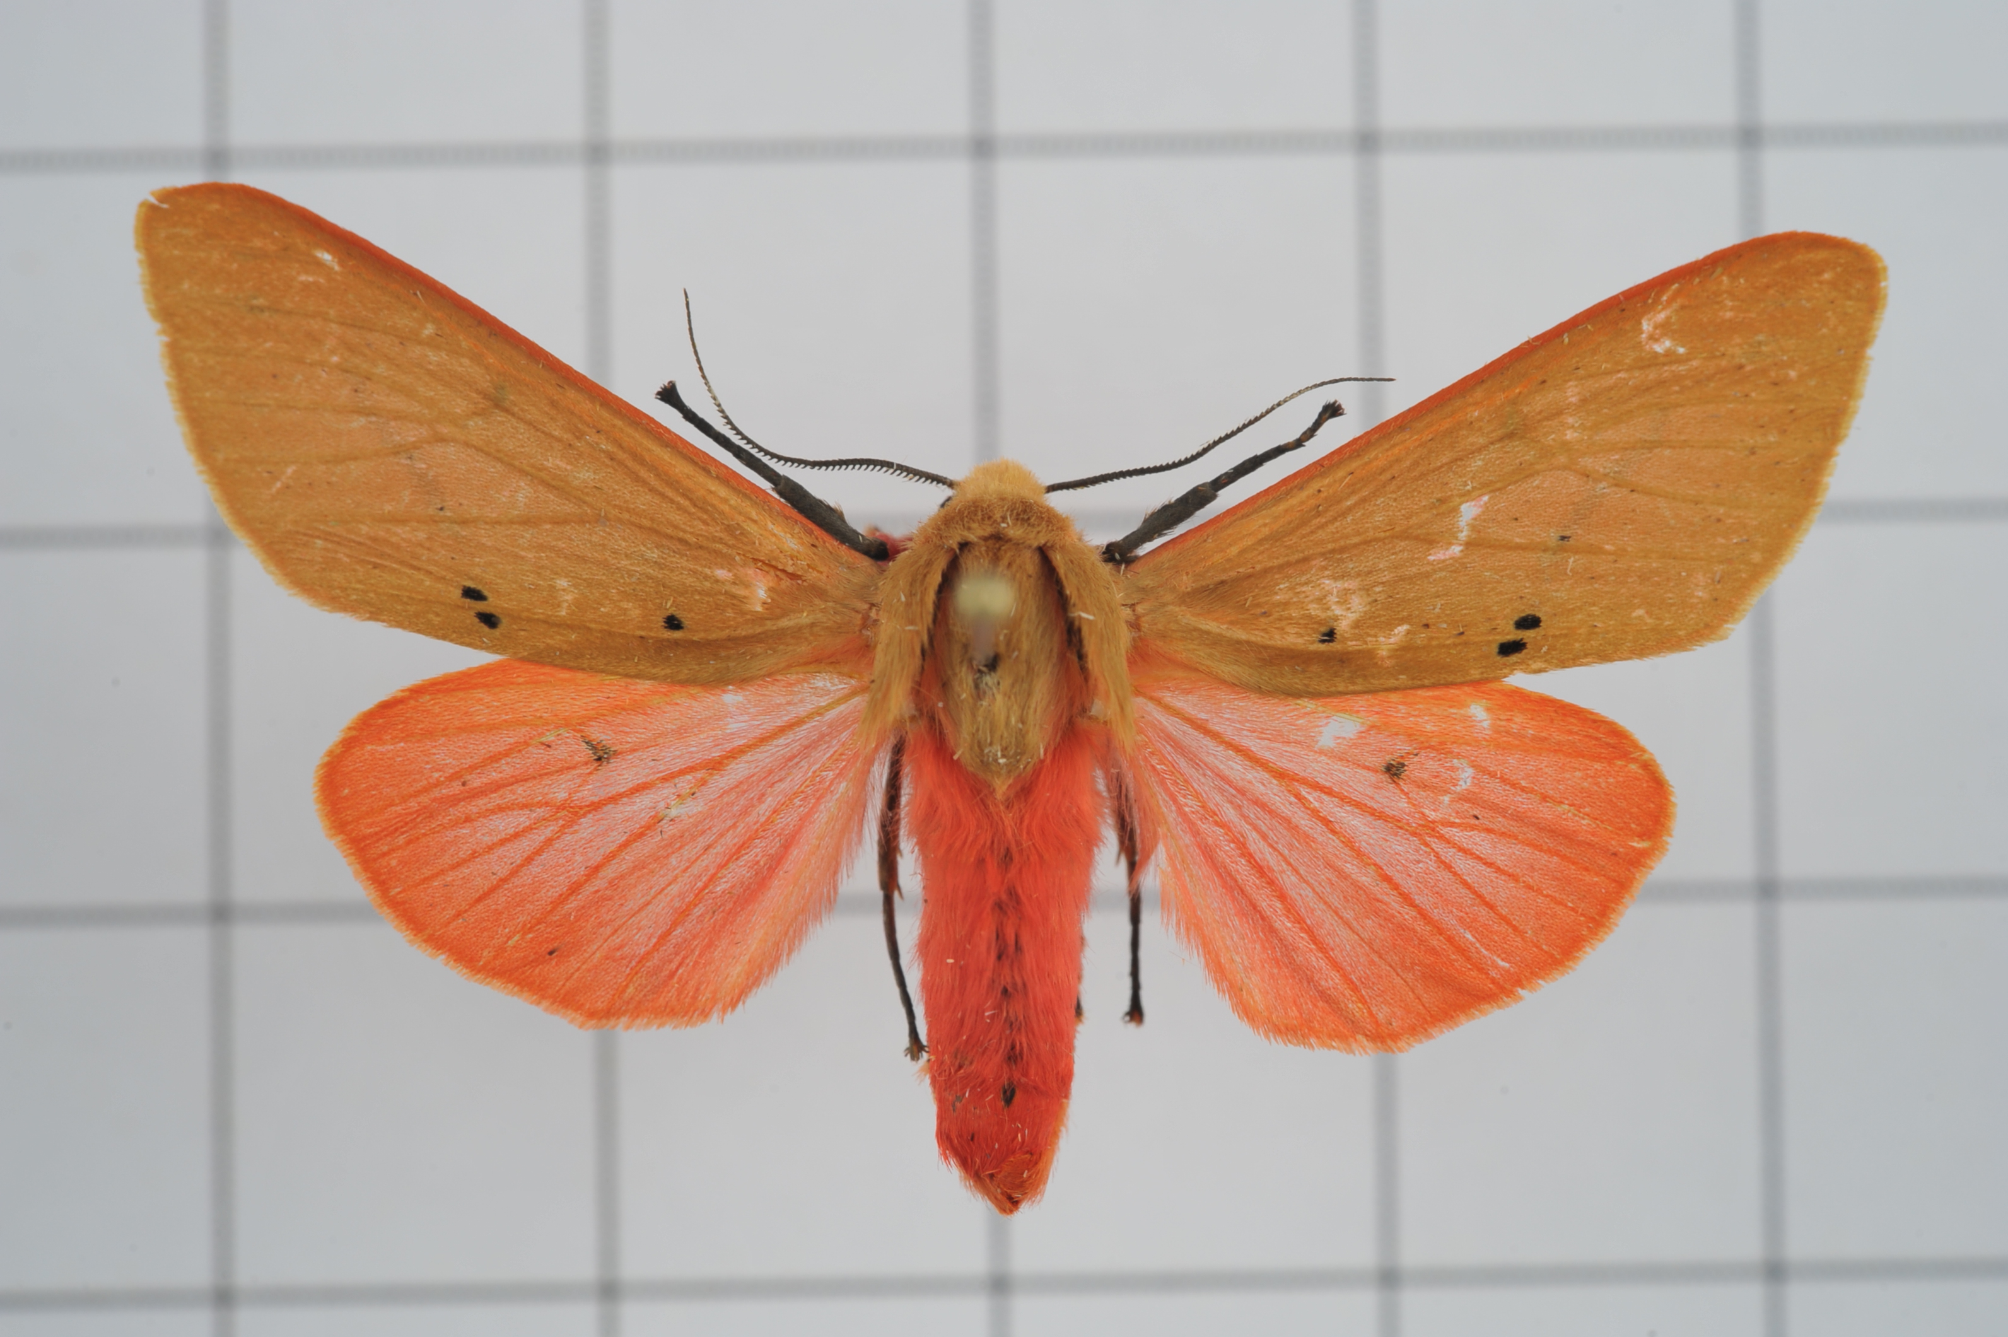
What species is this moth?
Spilarctia wilemani
